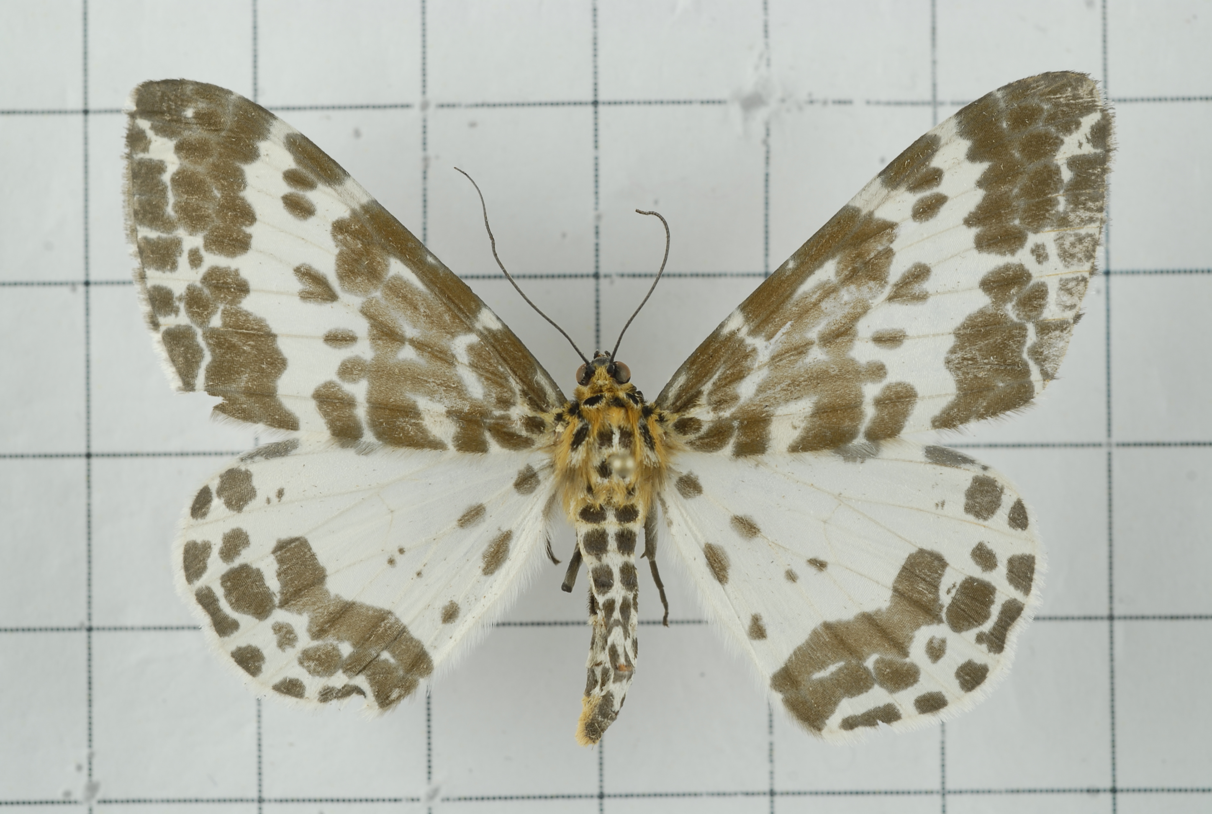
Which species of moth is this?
Pogonopygia pavida pavida
